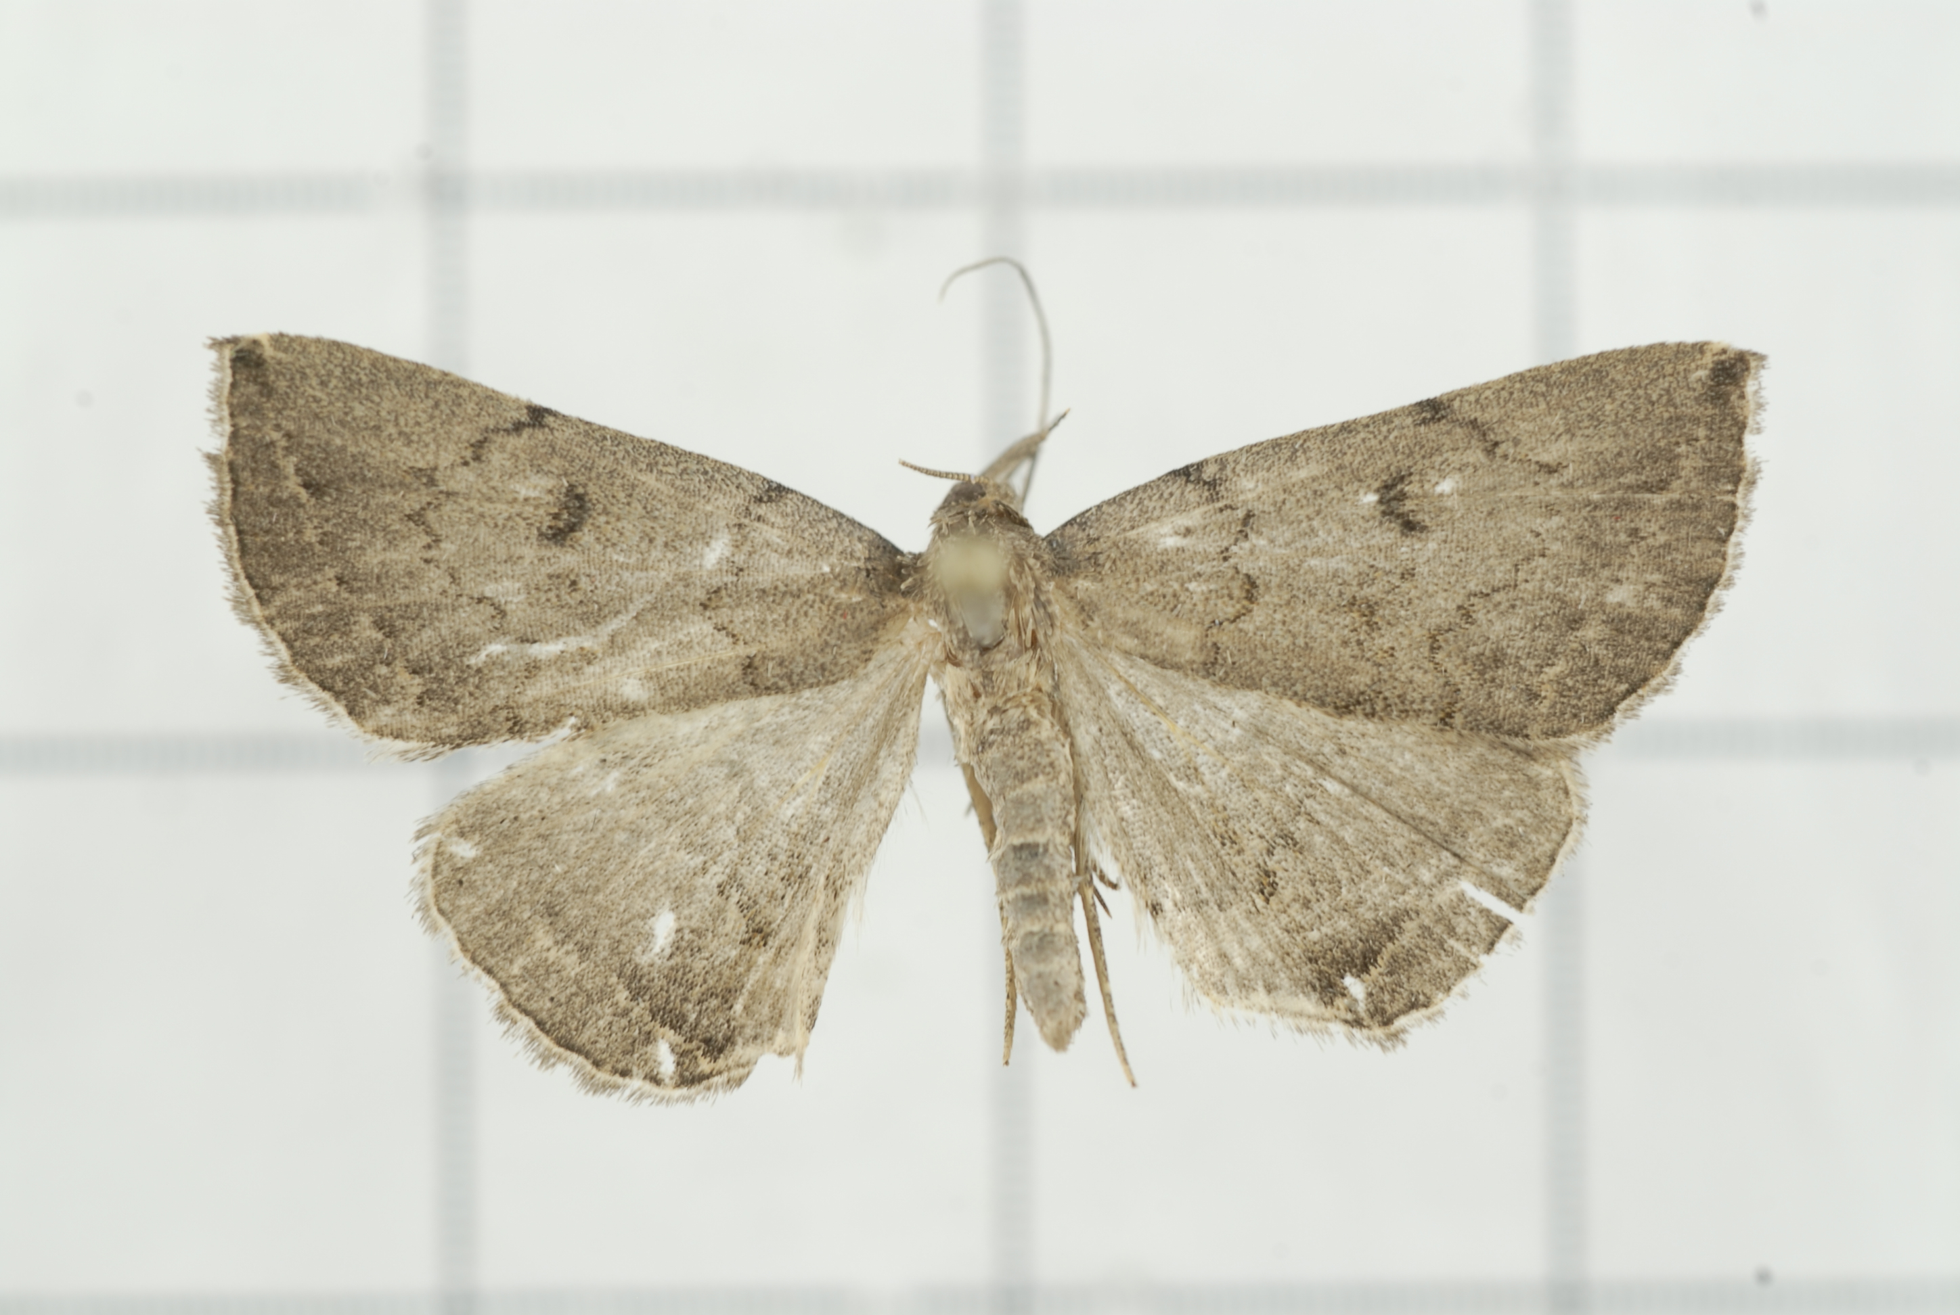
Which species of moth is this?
Zanclognatha nigrisigna
